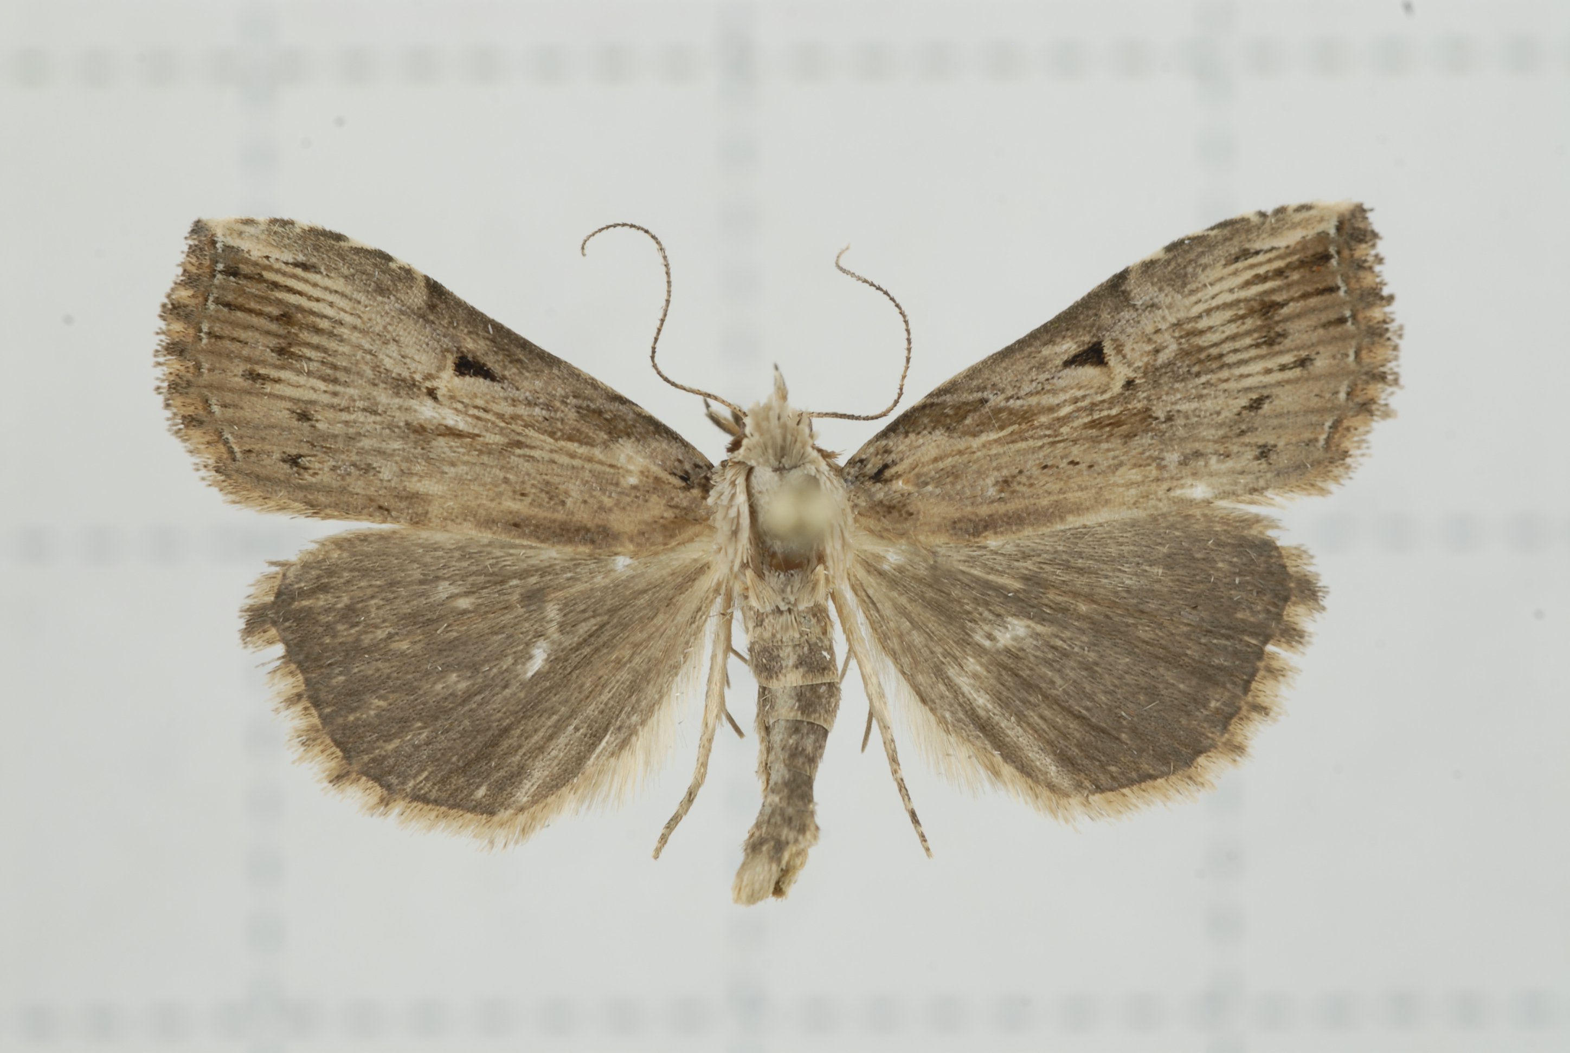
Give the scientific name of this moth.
Microxyla confusa
